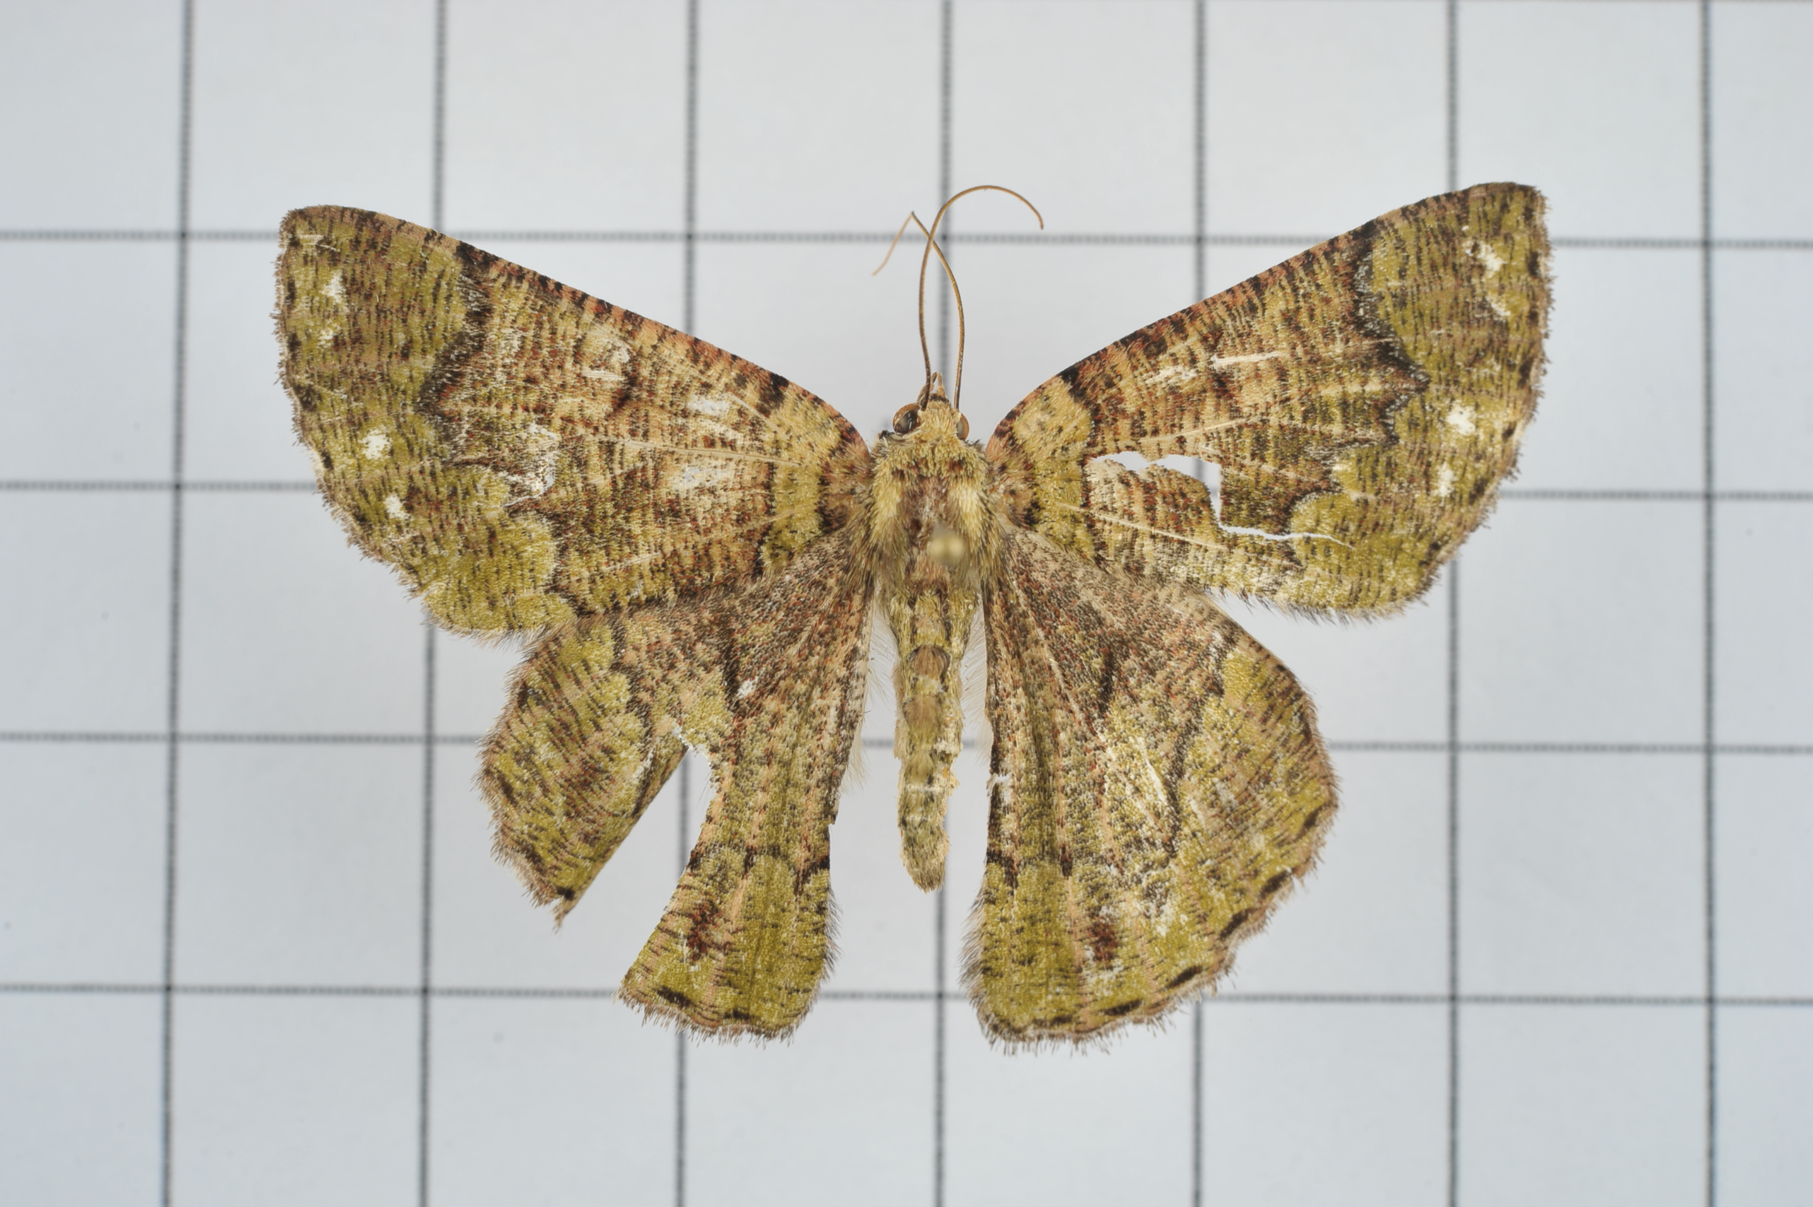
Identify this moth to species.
Lophophelma taiwana
